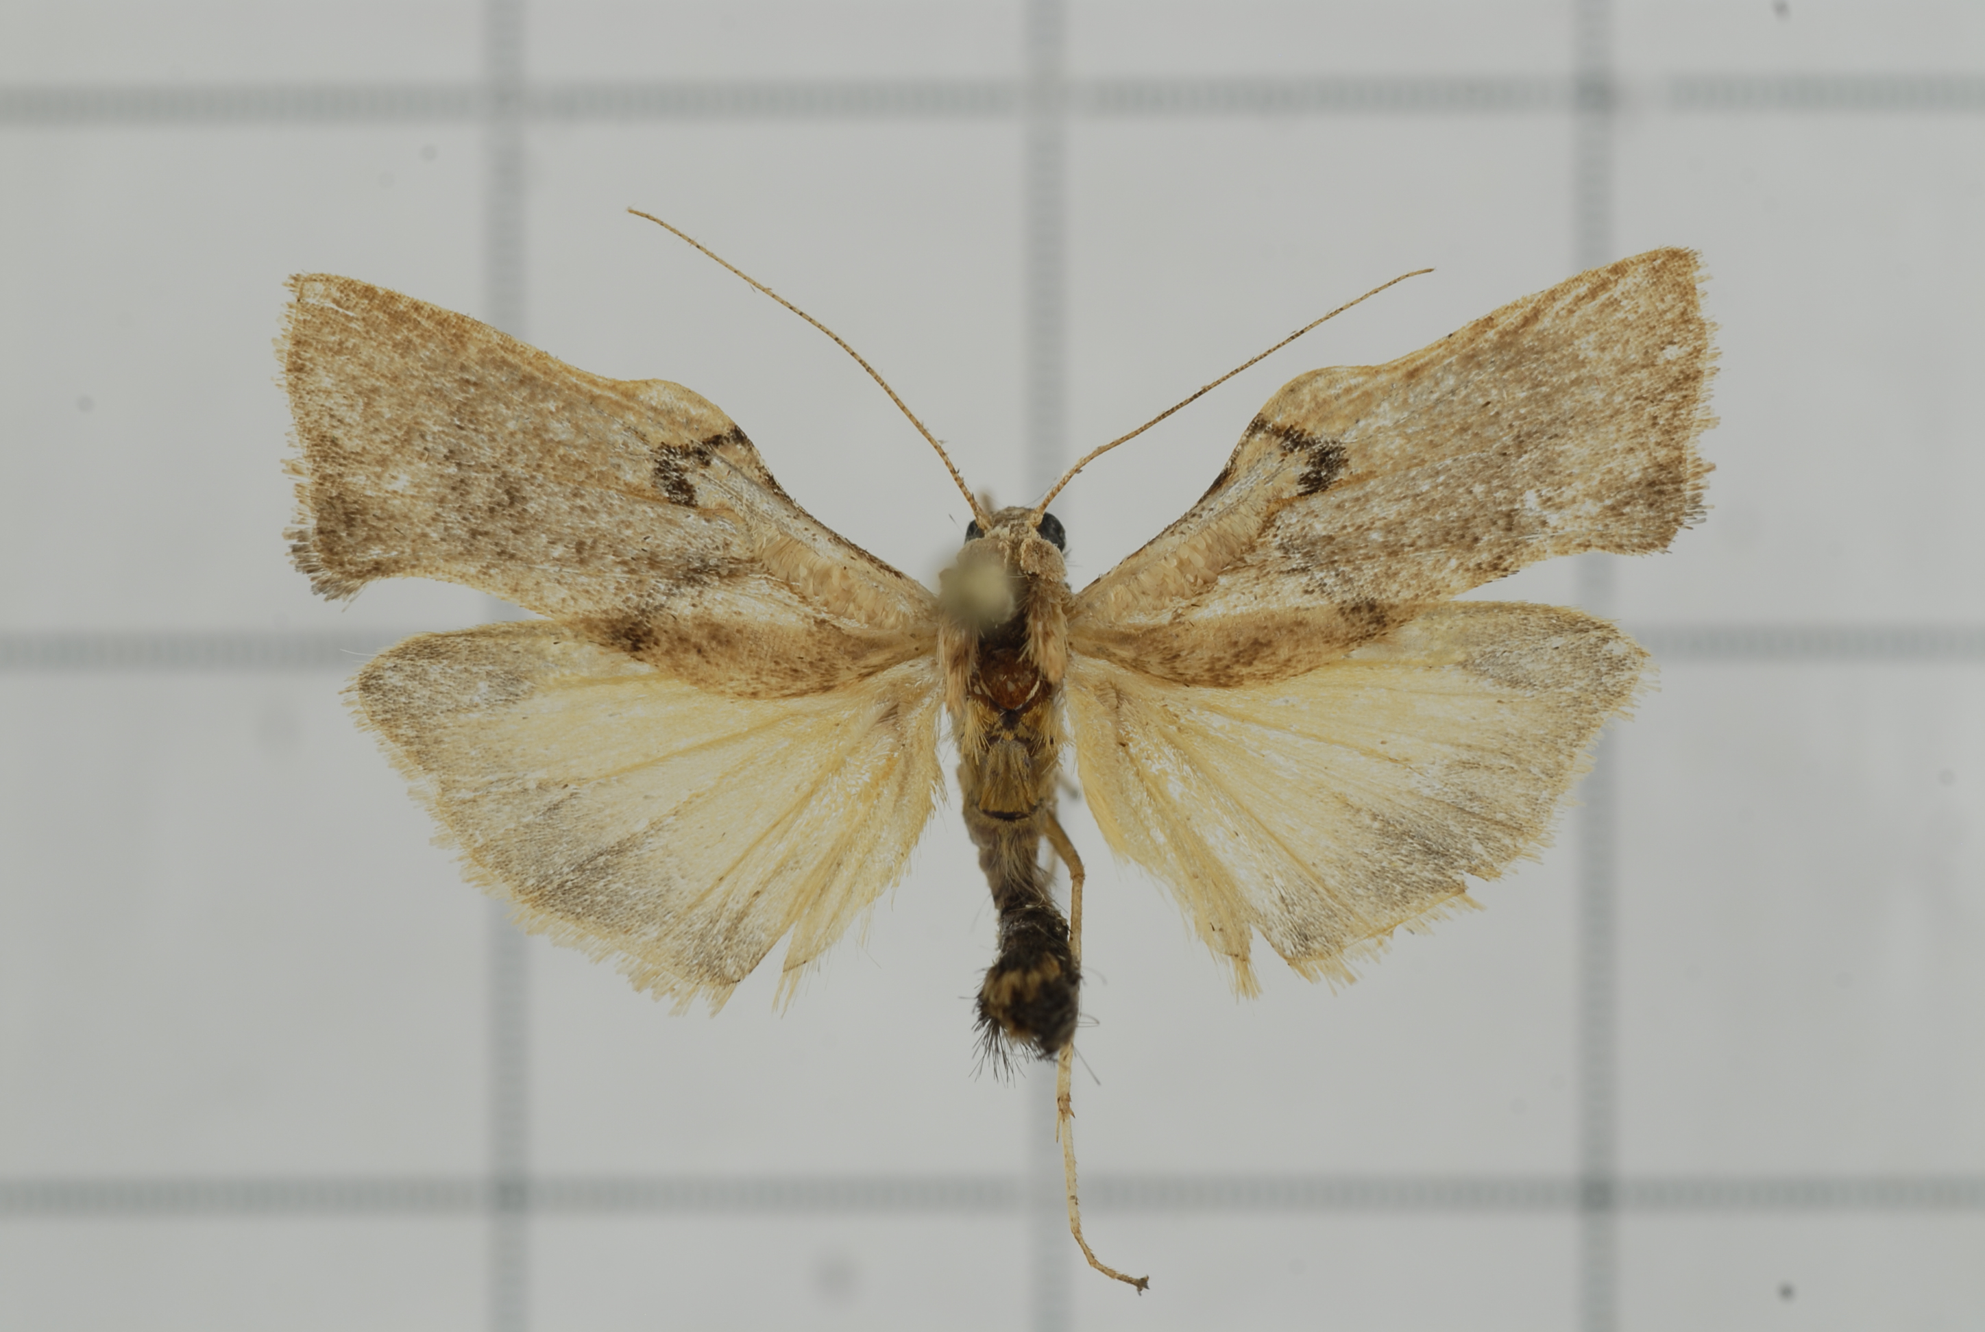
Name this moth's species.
Teulisna tumida
